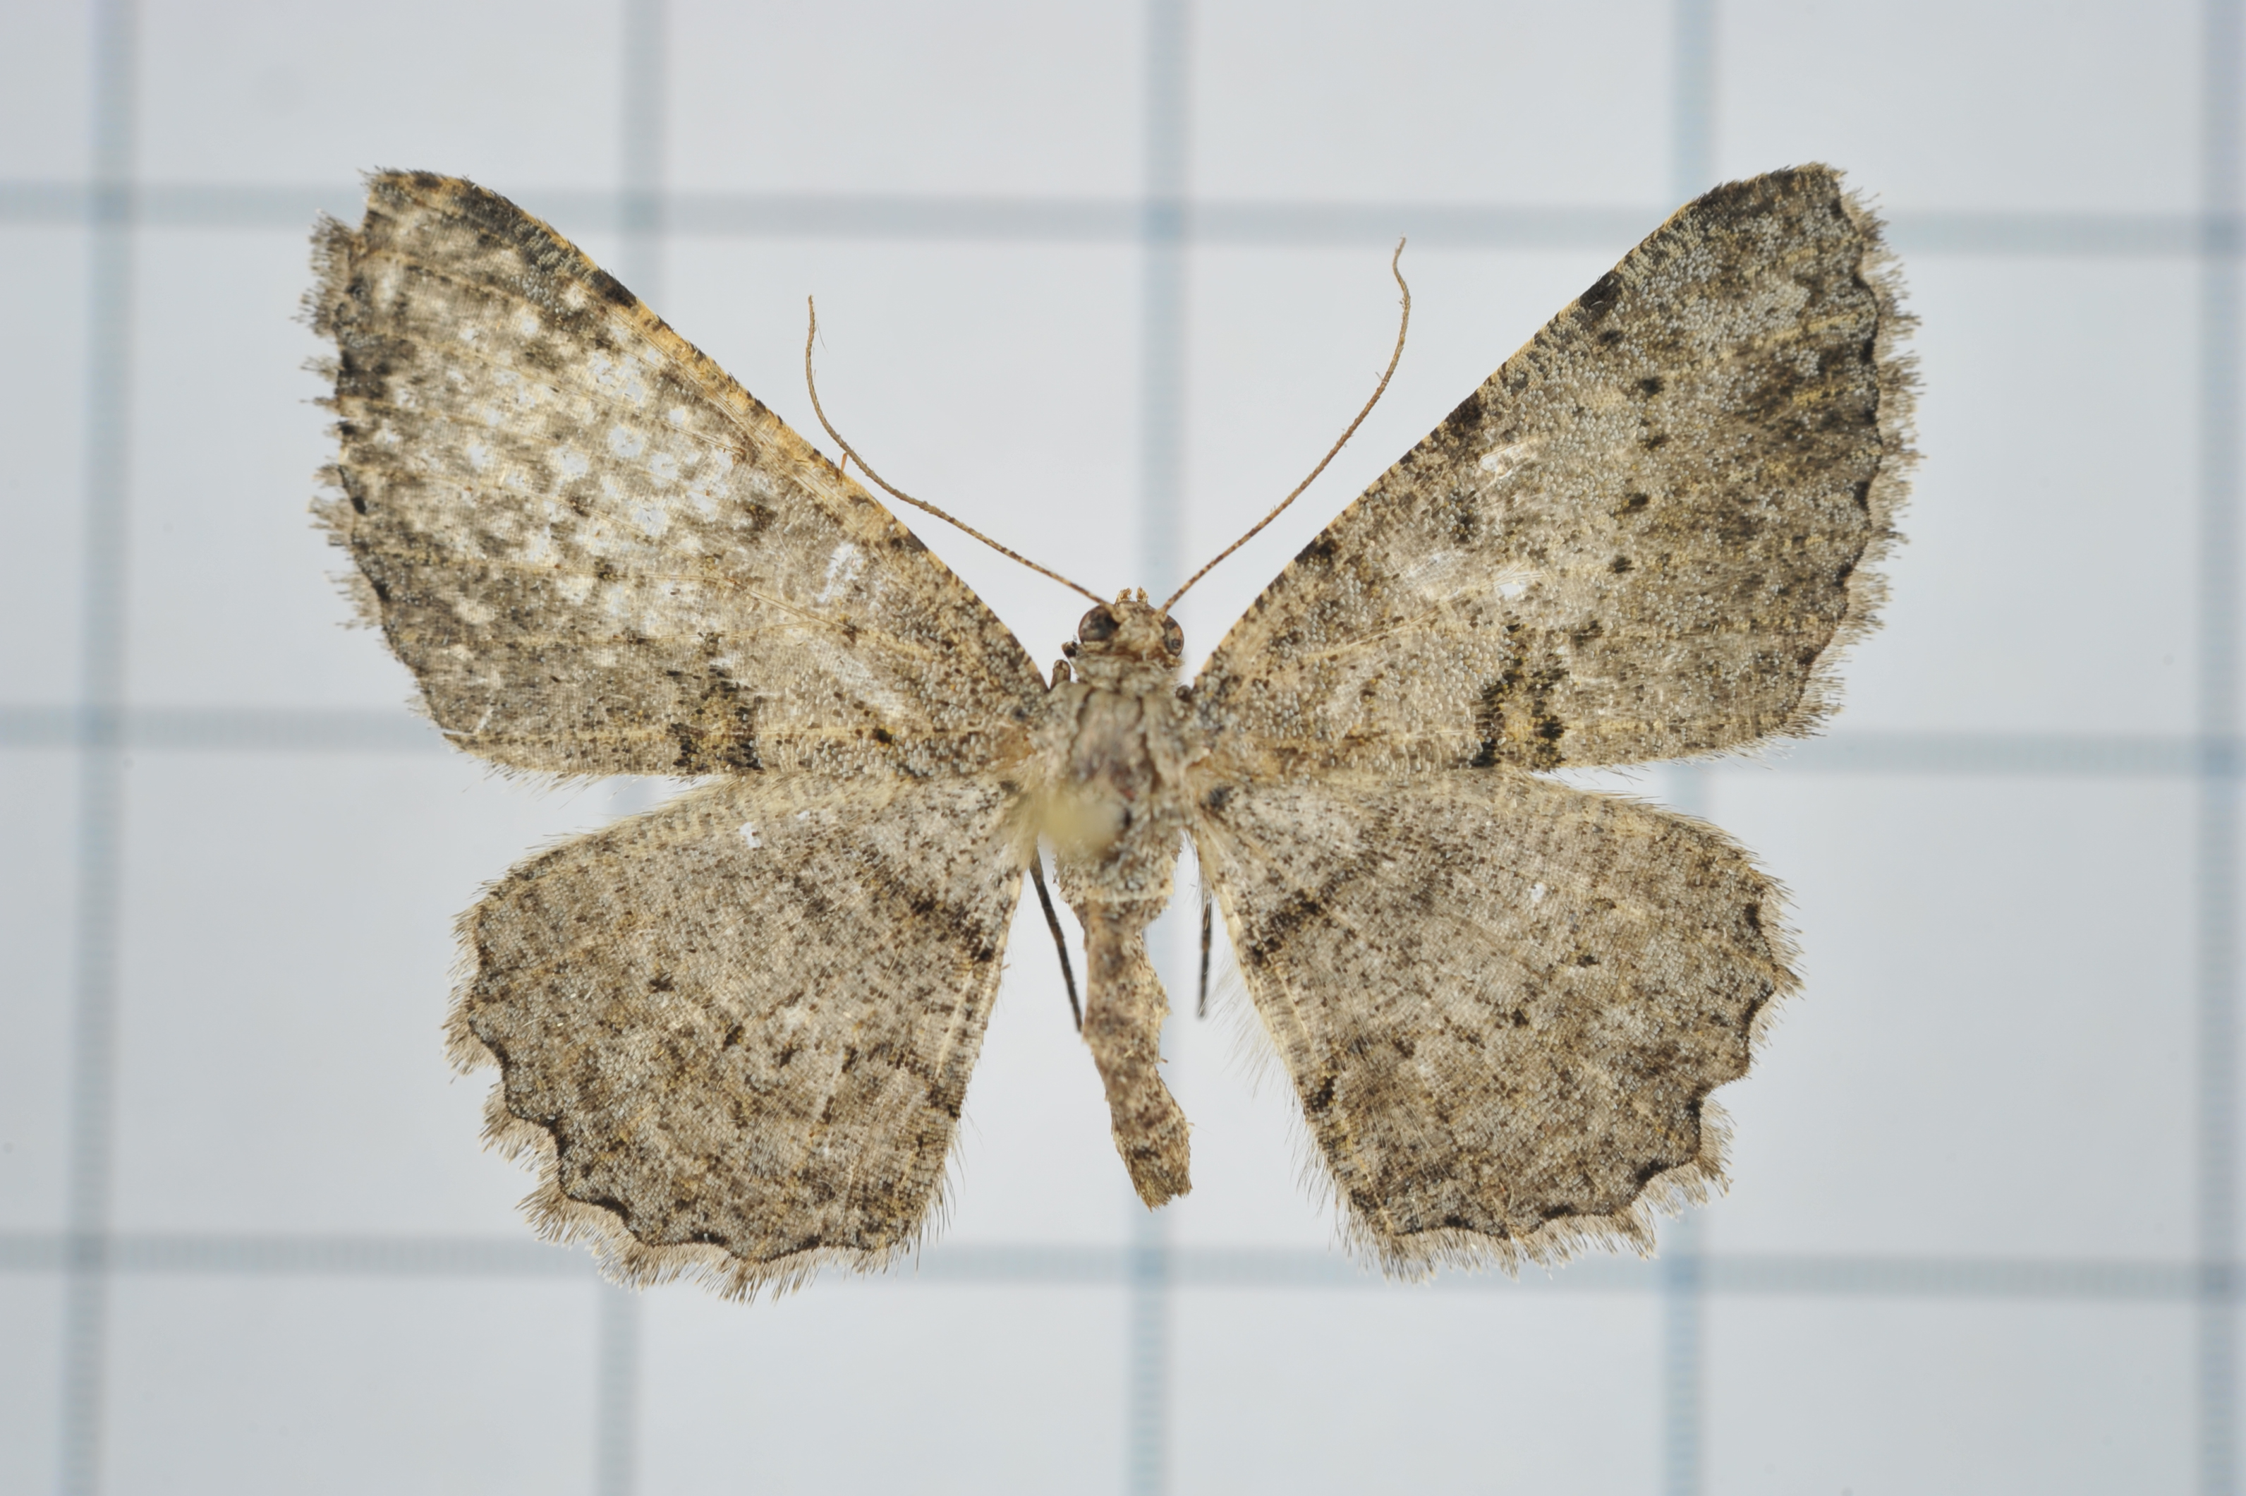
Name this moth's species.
Psilalcis breta rantaizana
